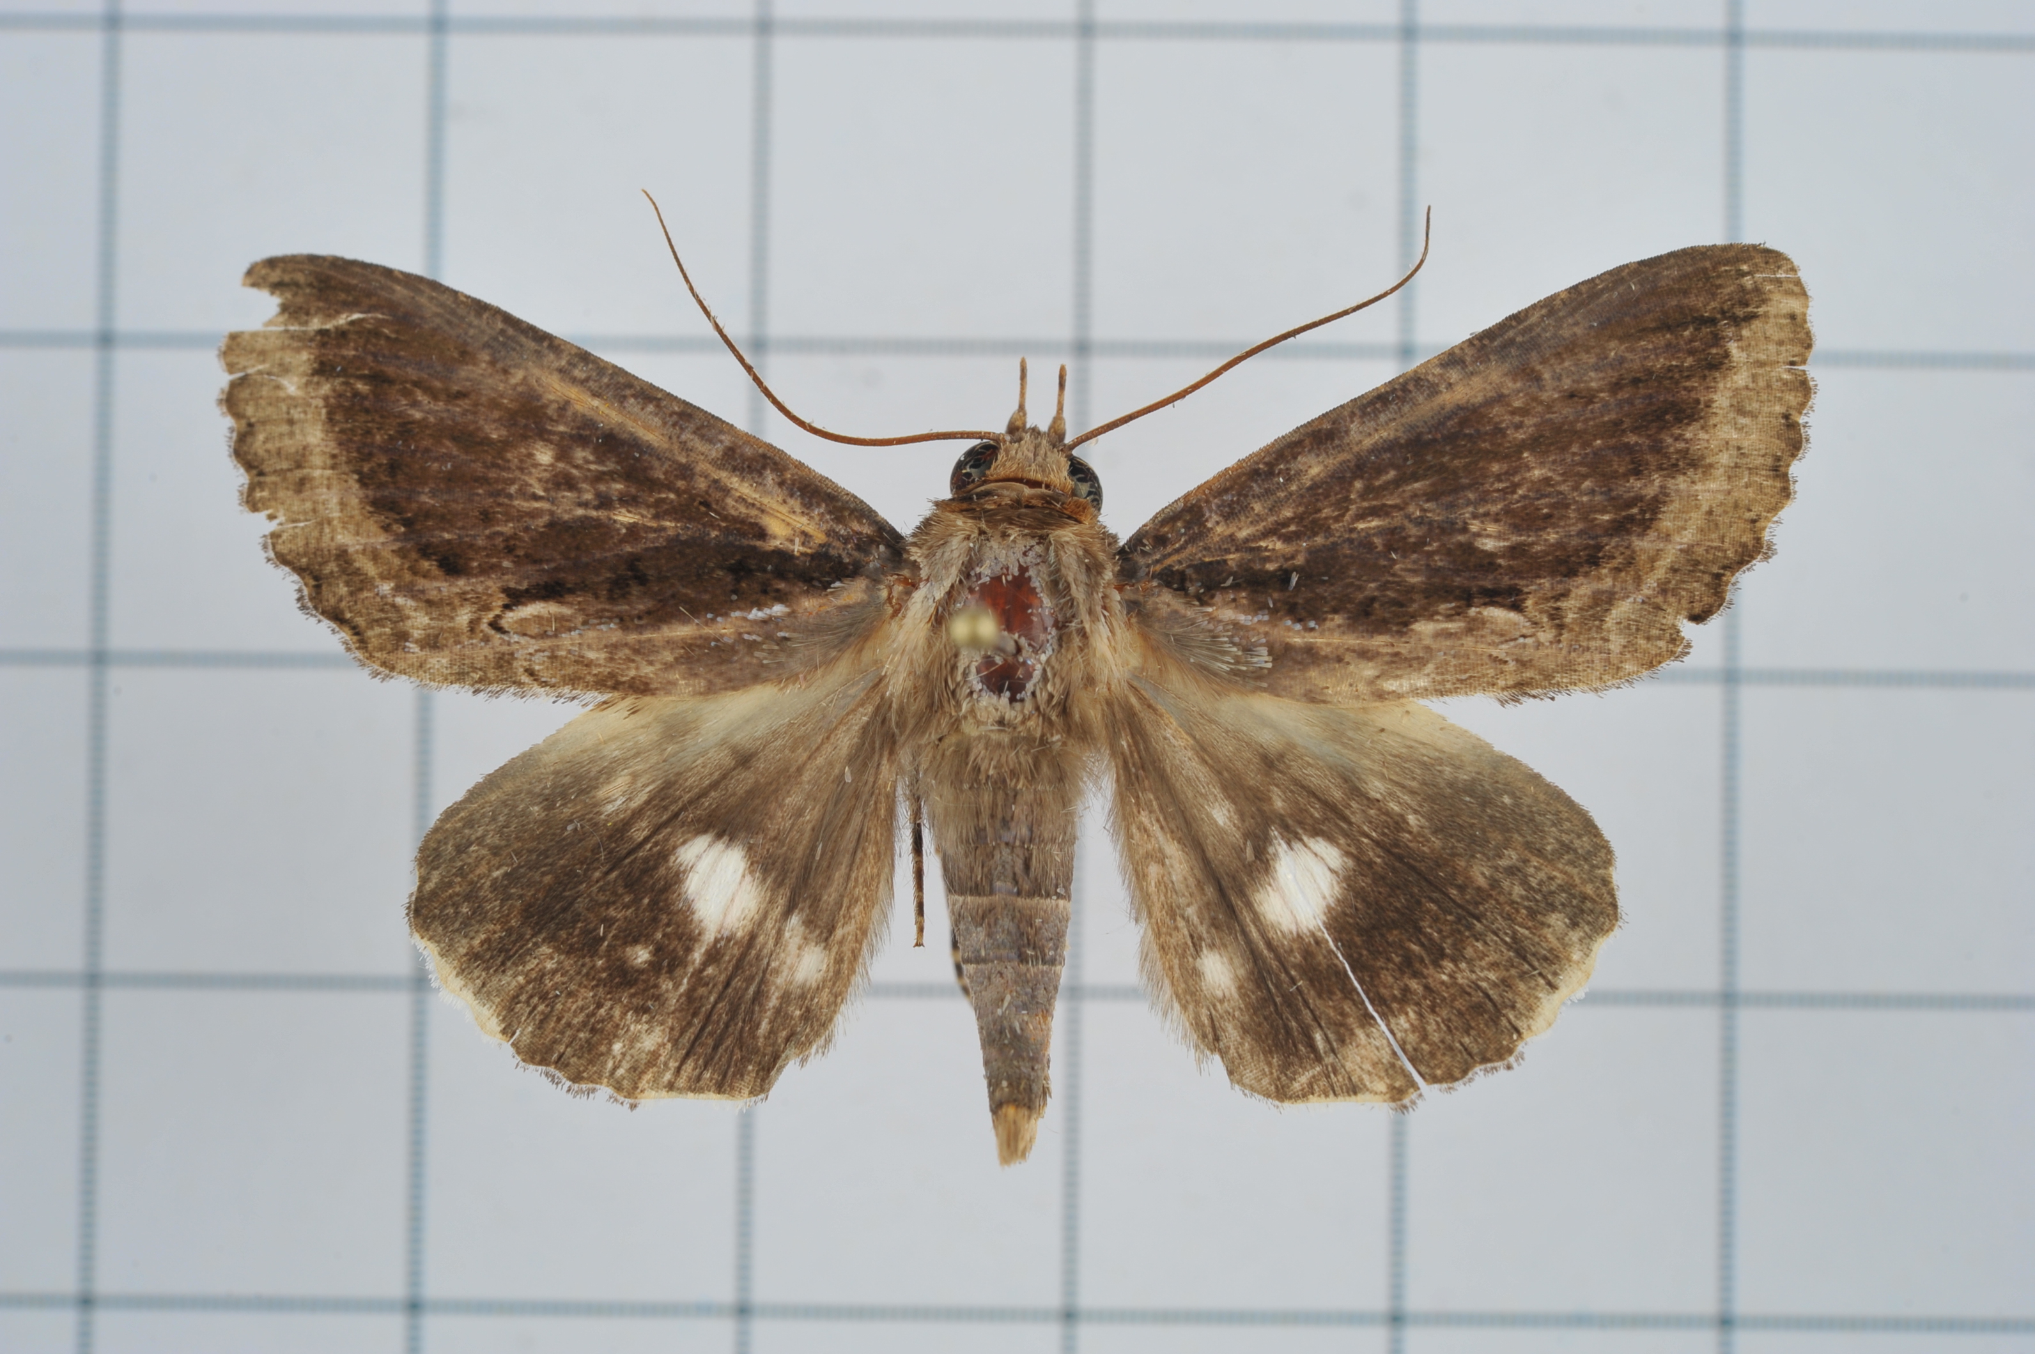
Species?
Ercheia cyllaria
